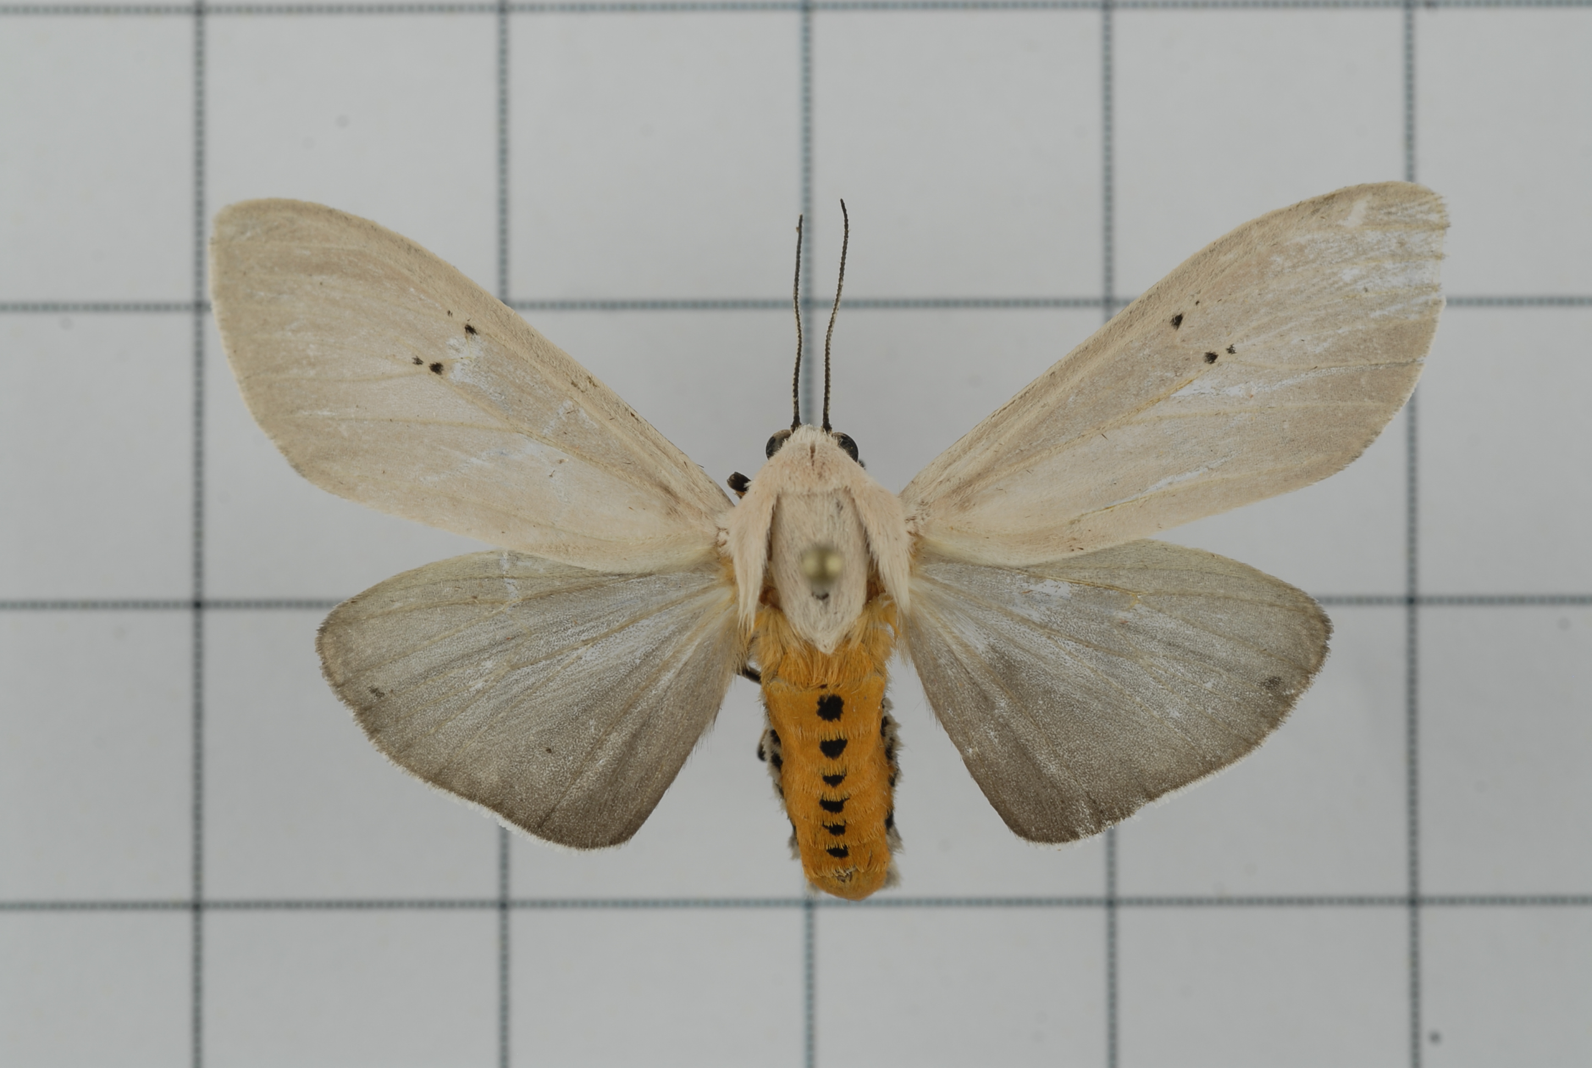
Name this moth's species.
Creatonotos transiens koni
